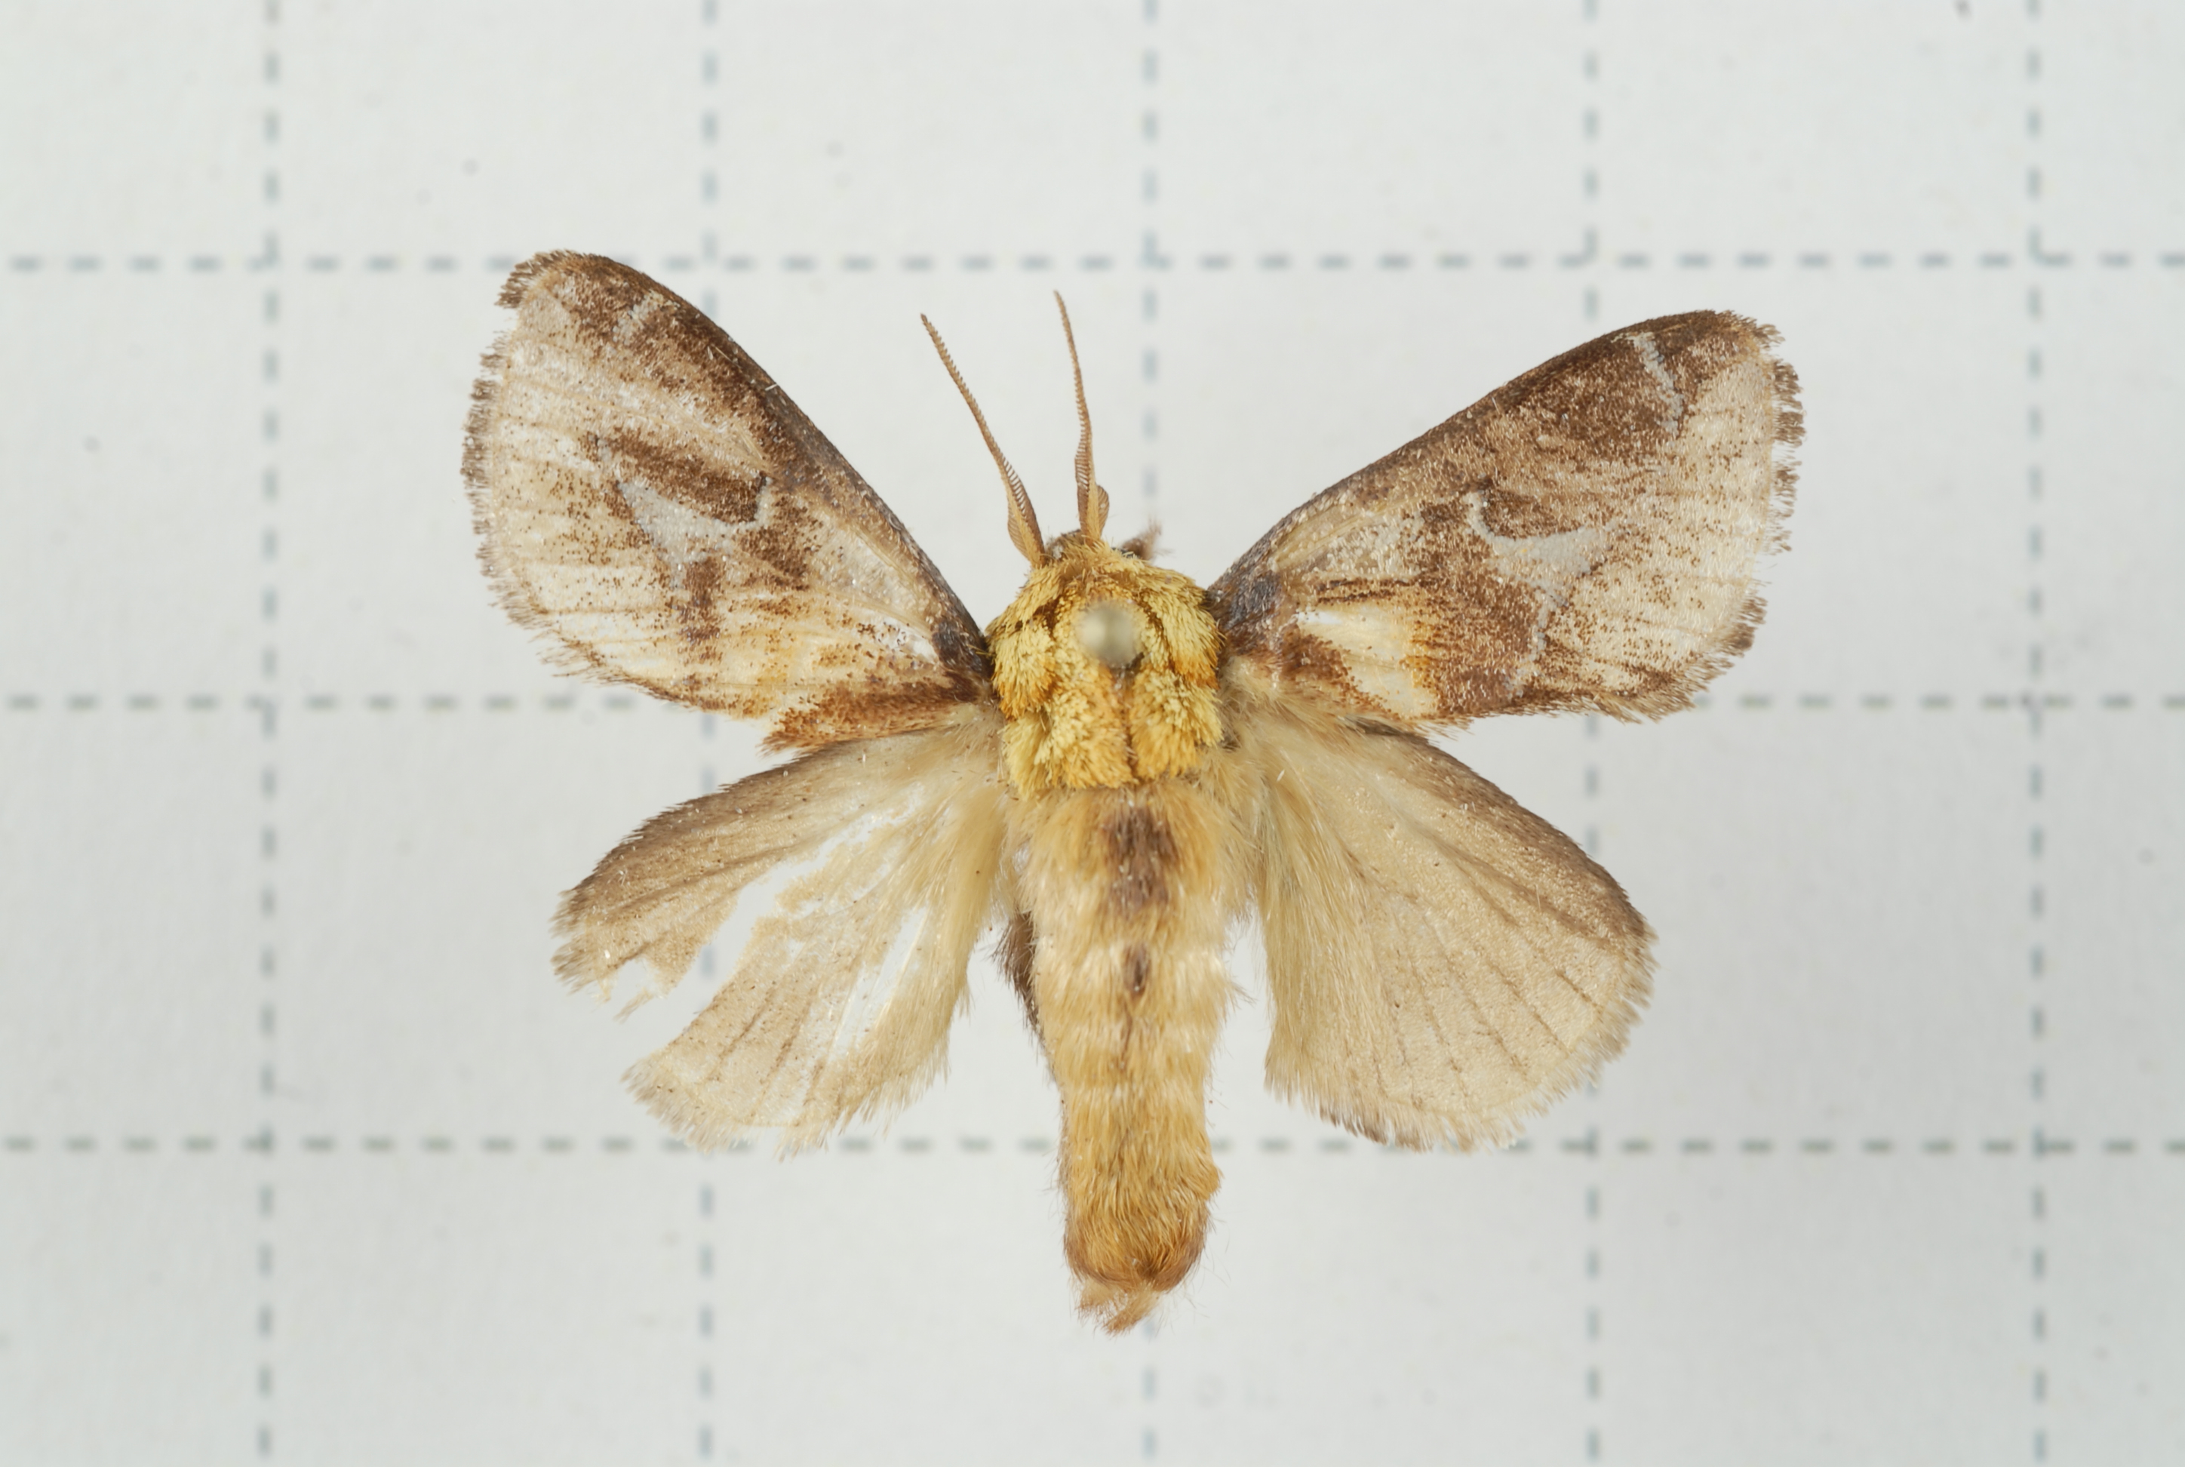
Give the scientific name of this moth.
Miresa fulgida
